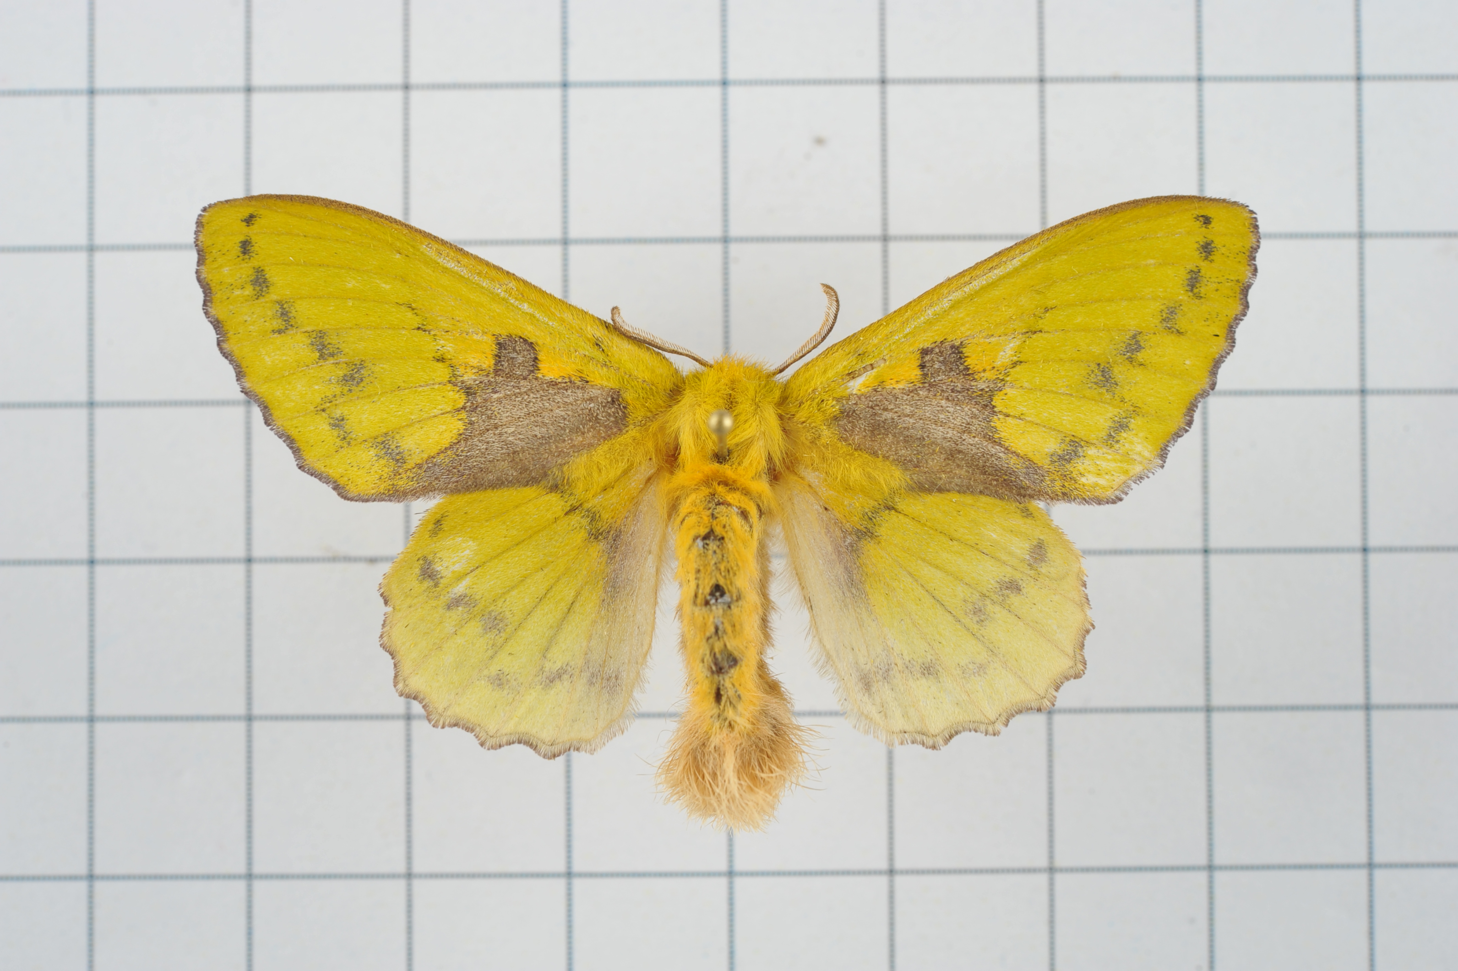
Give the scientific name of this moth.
Trabala vishnou guttata
